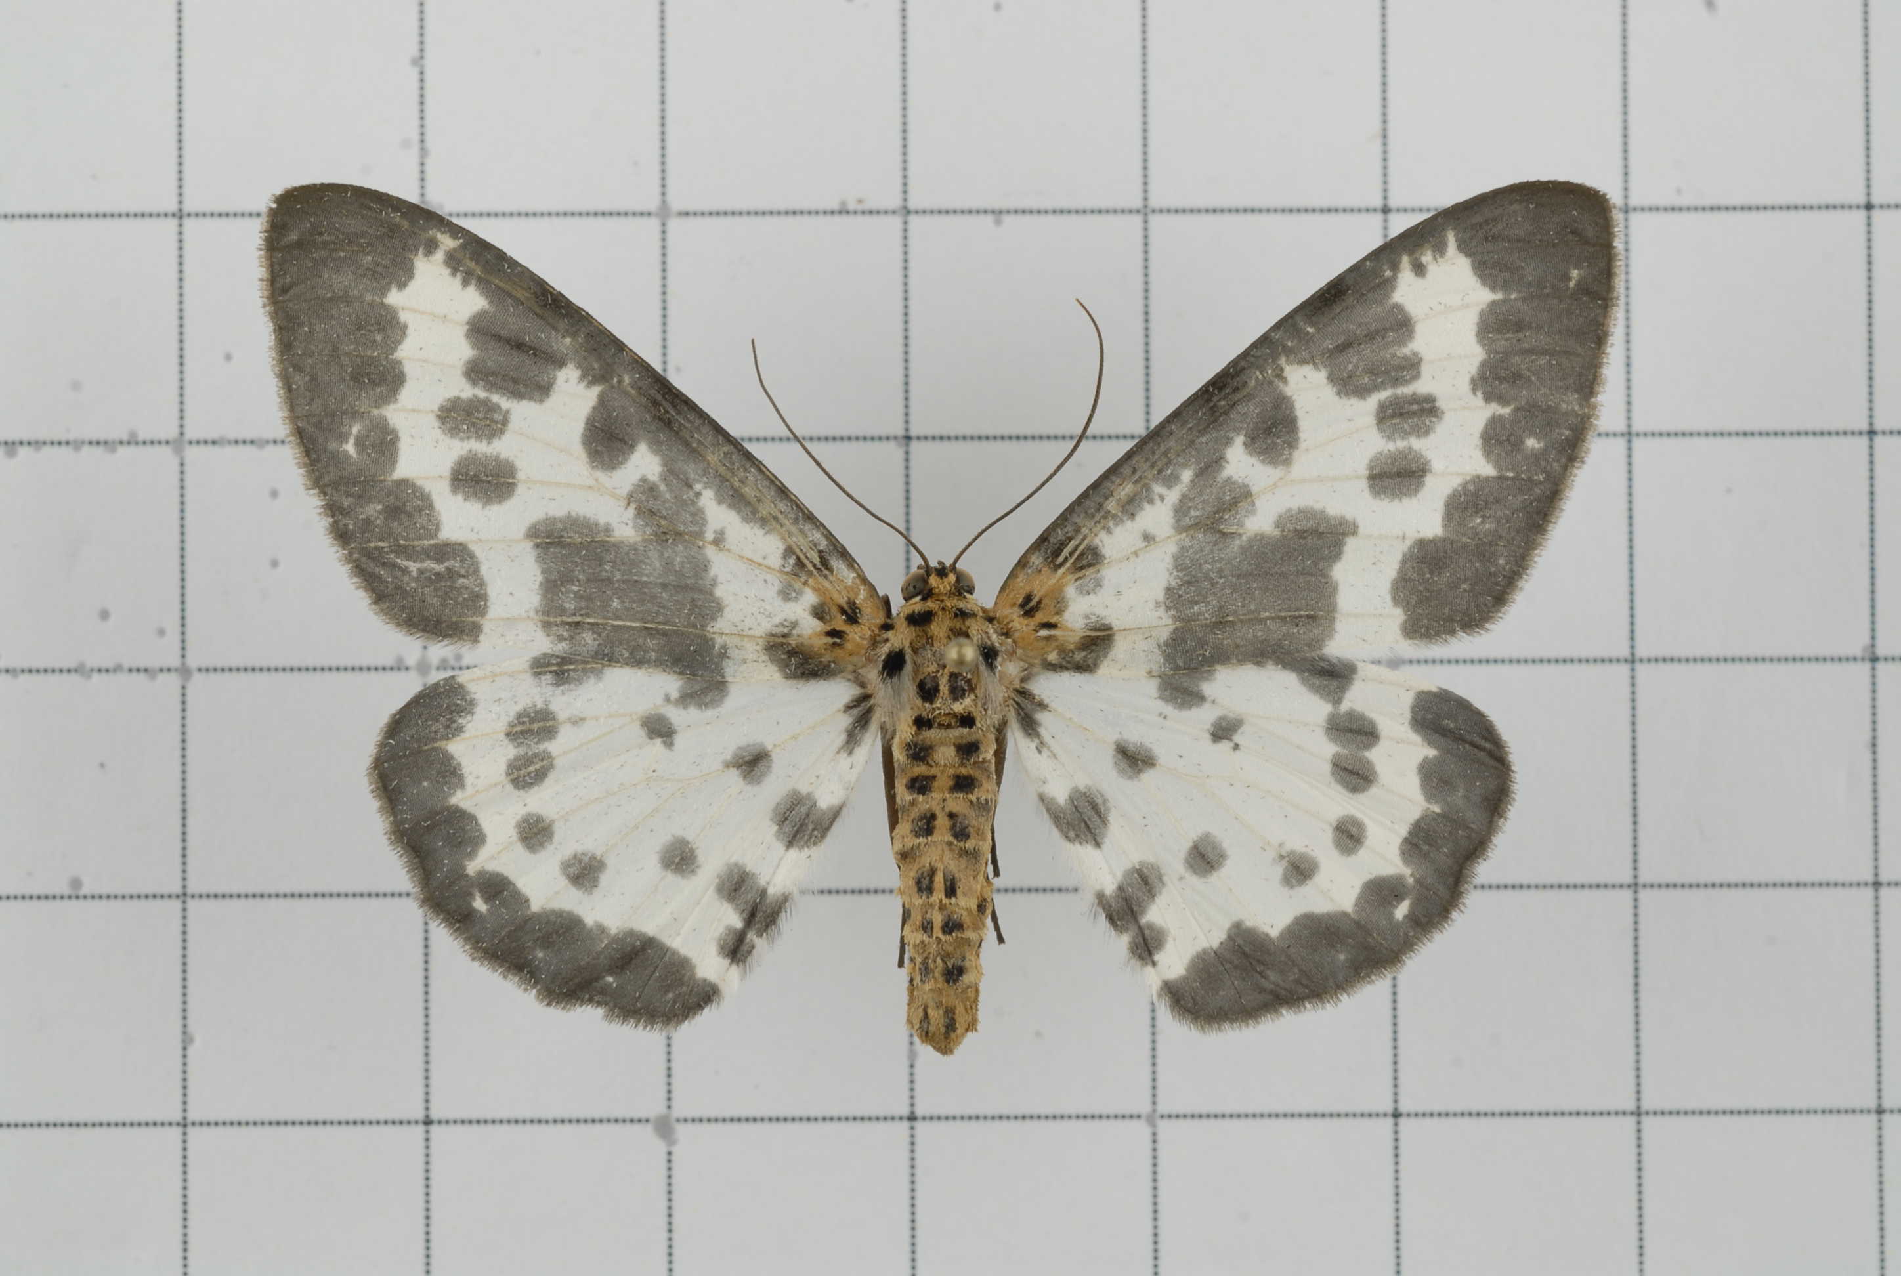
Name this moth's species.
Percnia longitermen
